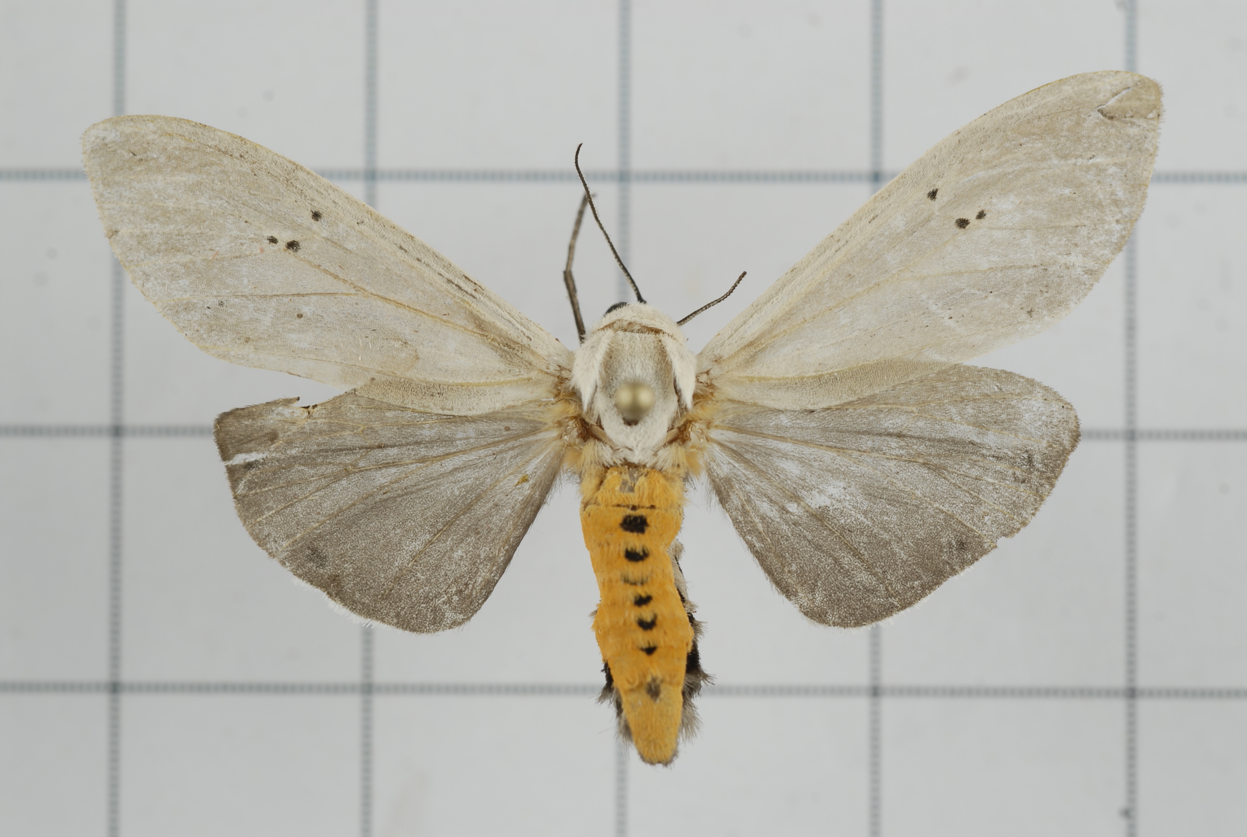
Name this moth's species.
Creatonotos transiens koni
